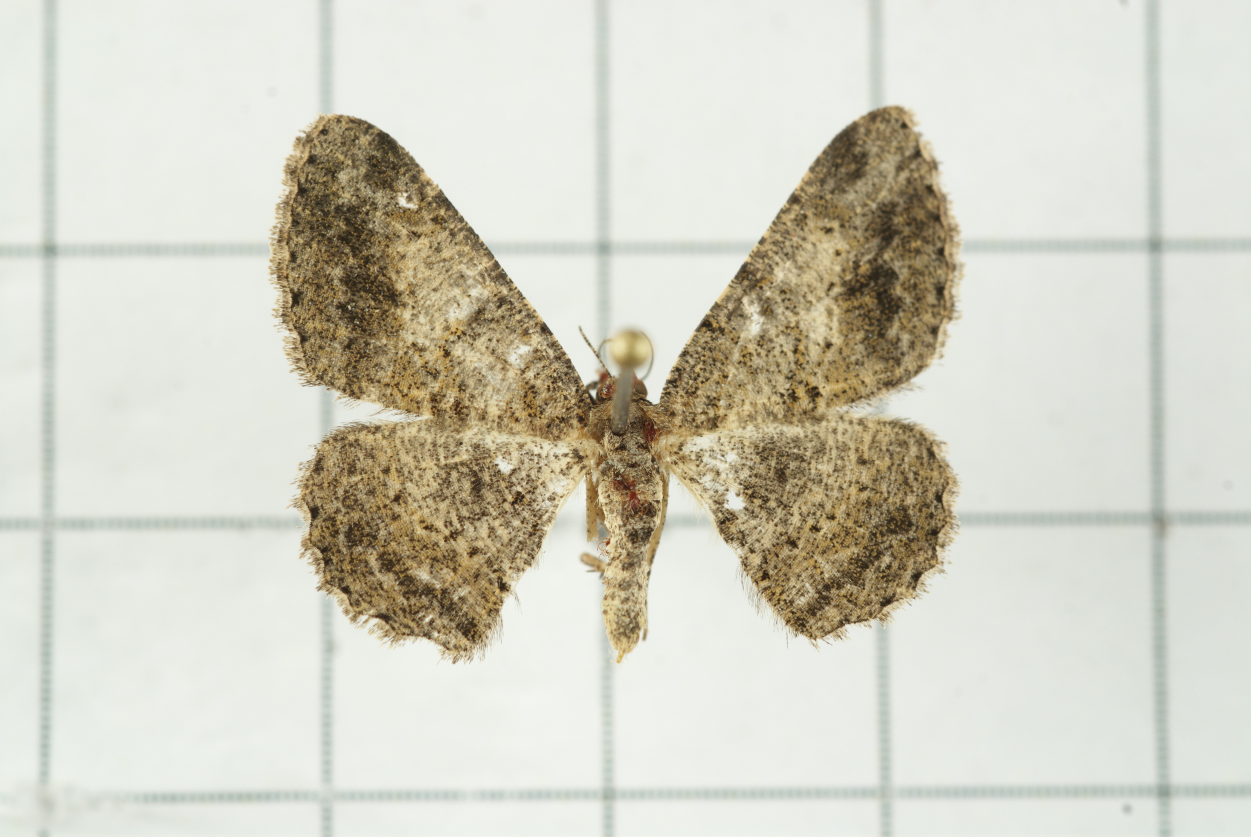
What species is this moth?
Psilalcis breta rantaizana
